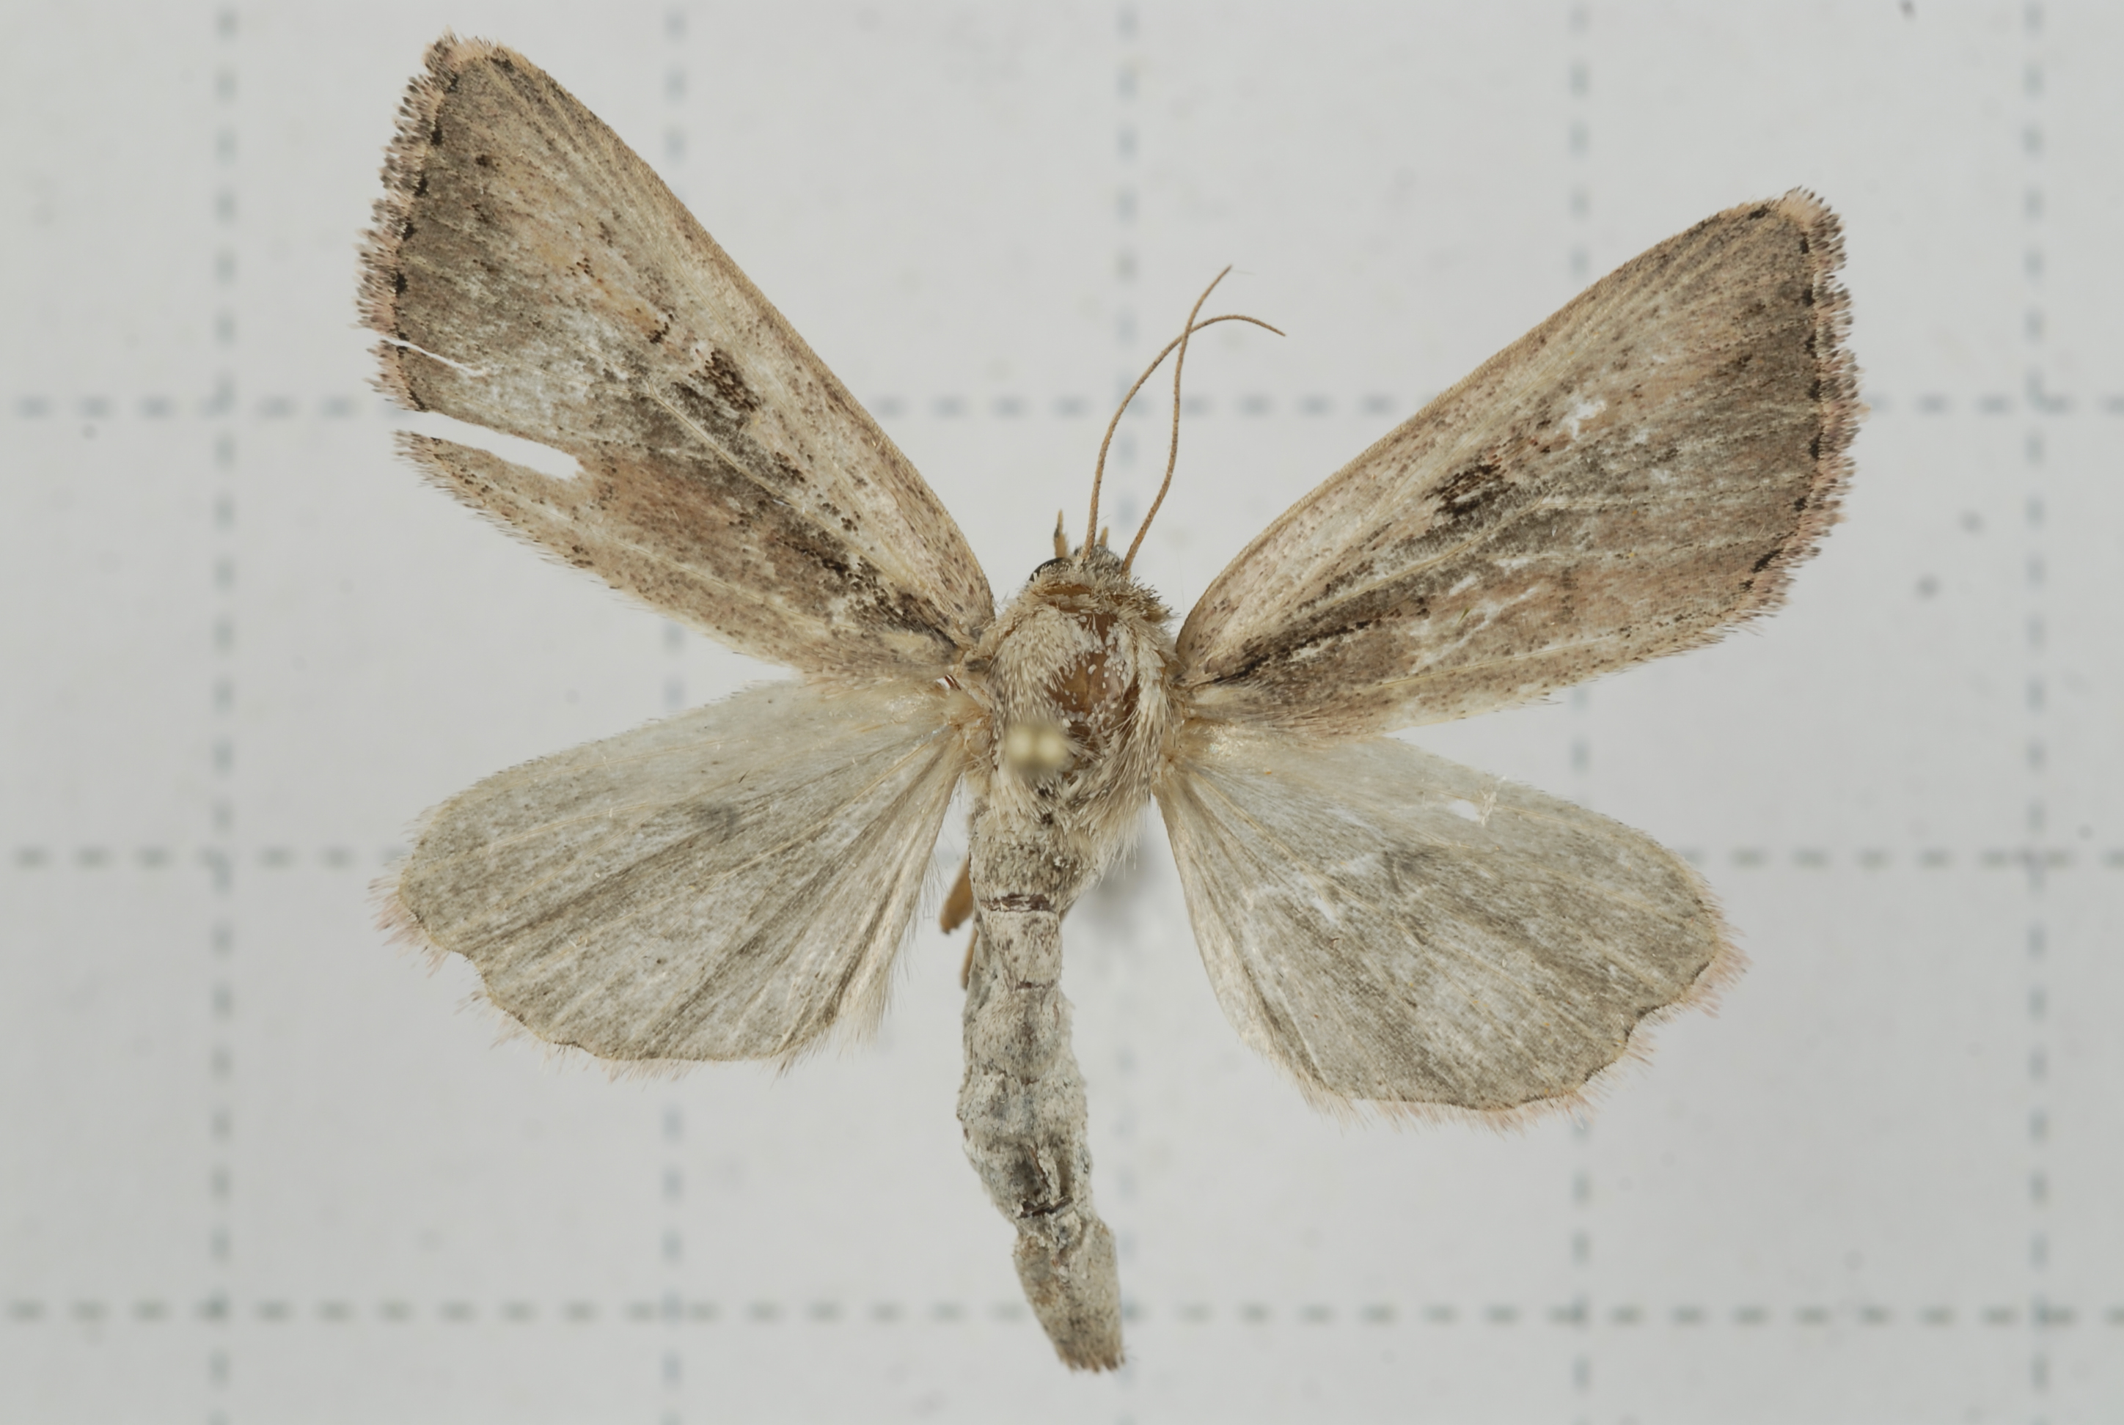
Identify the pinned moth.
Sesamia nigropunctata
